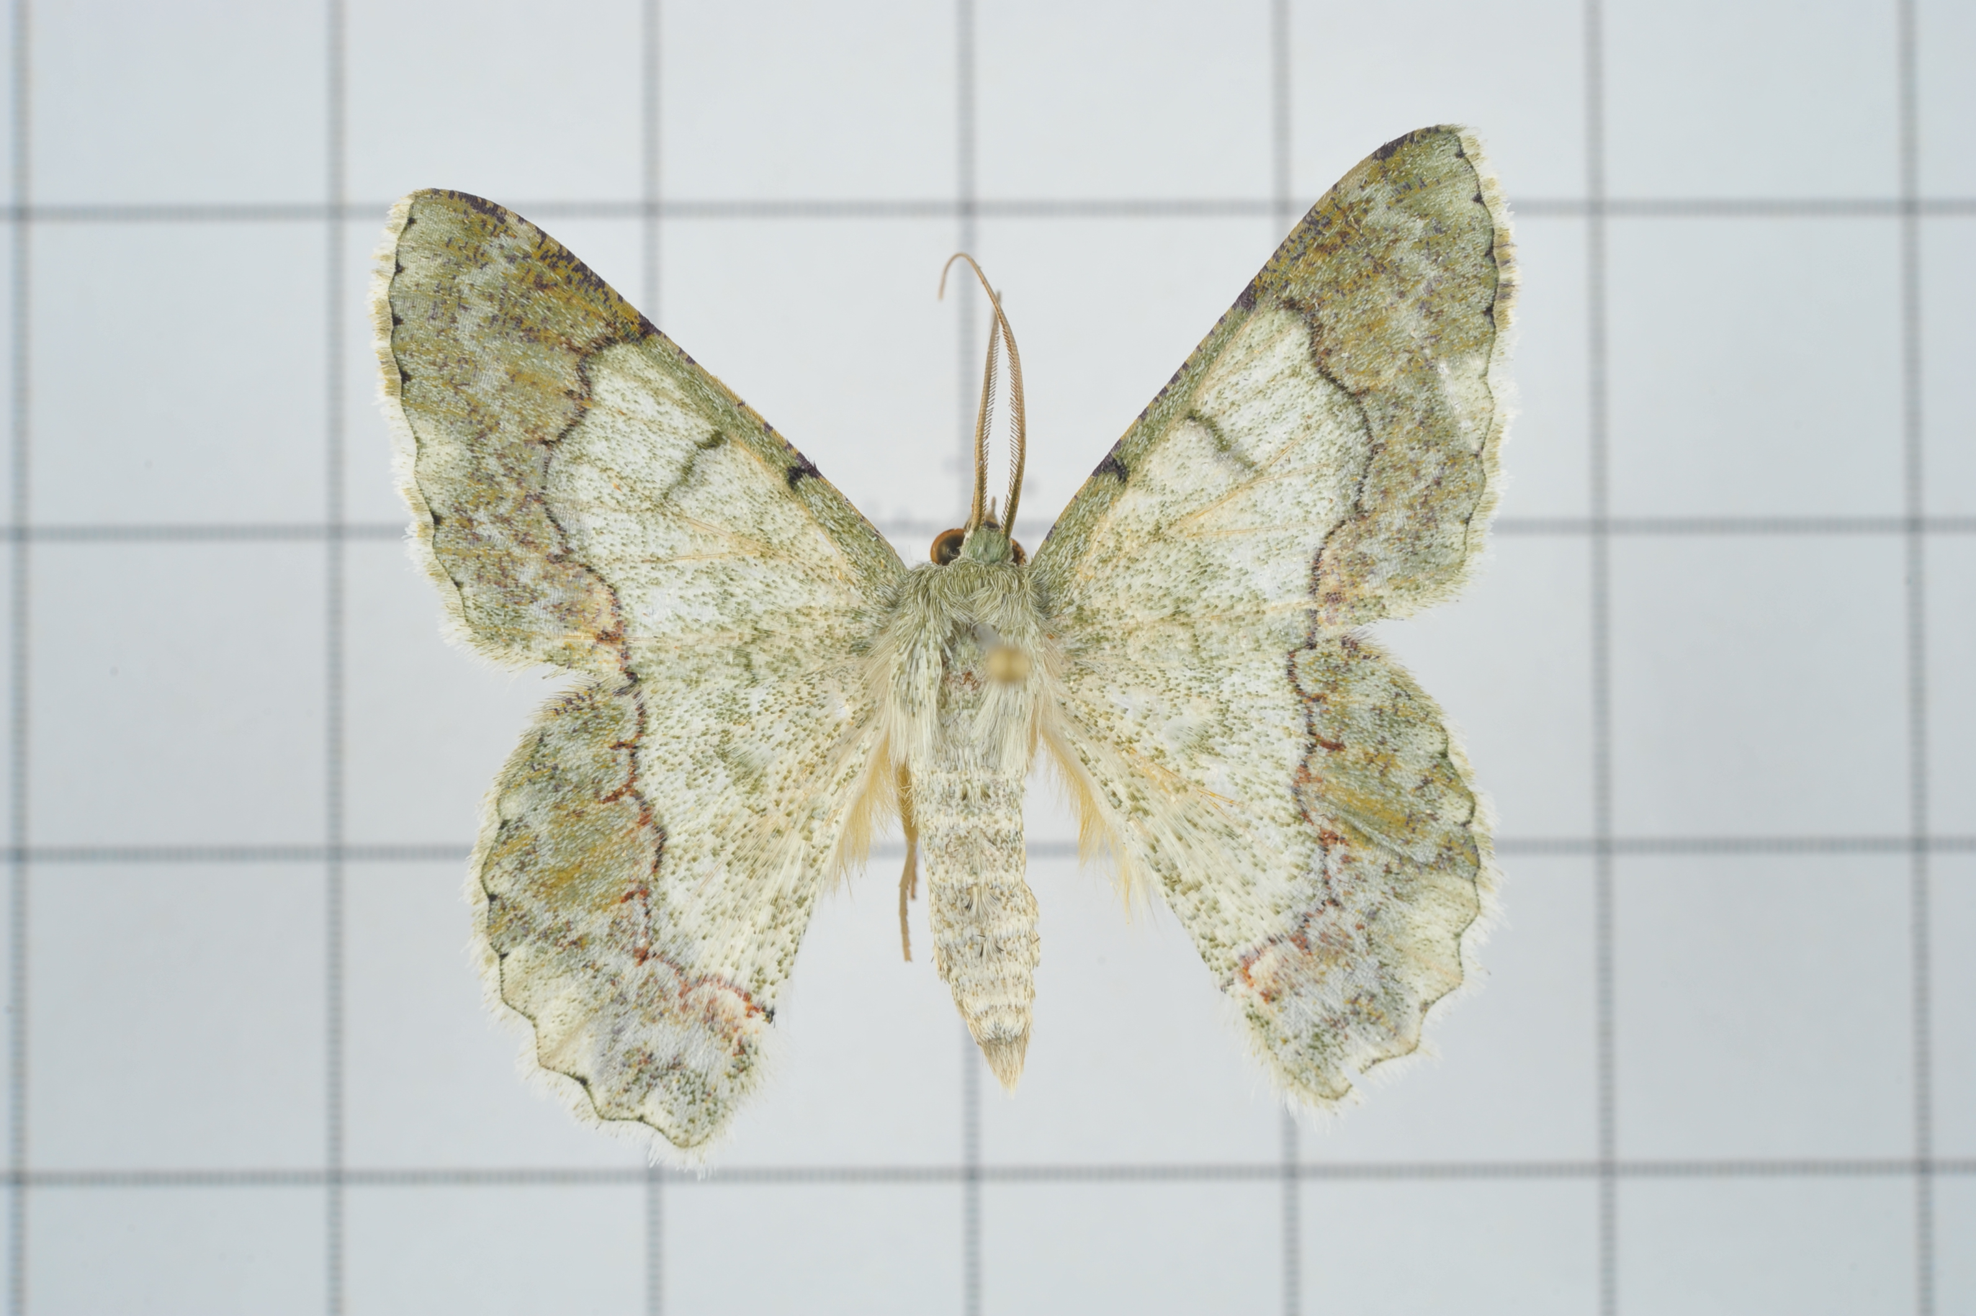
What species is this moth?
Pingasa ruginaria pacifica
